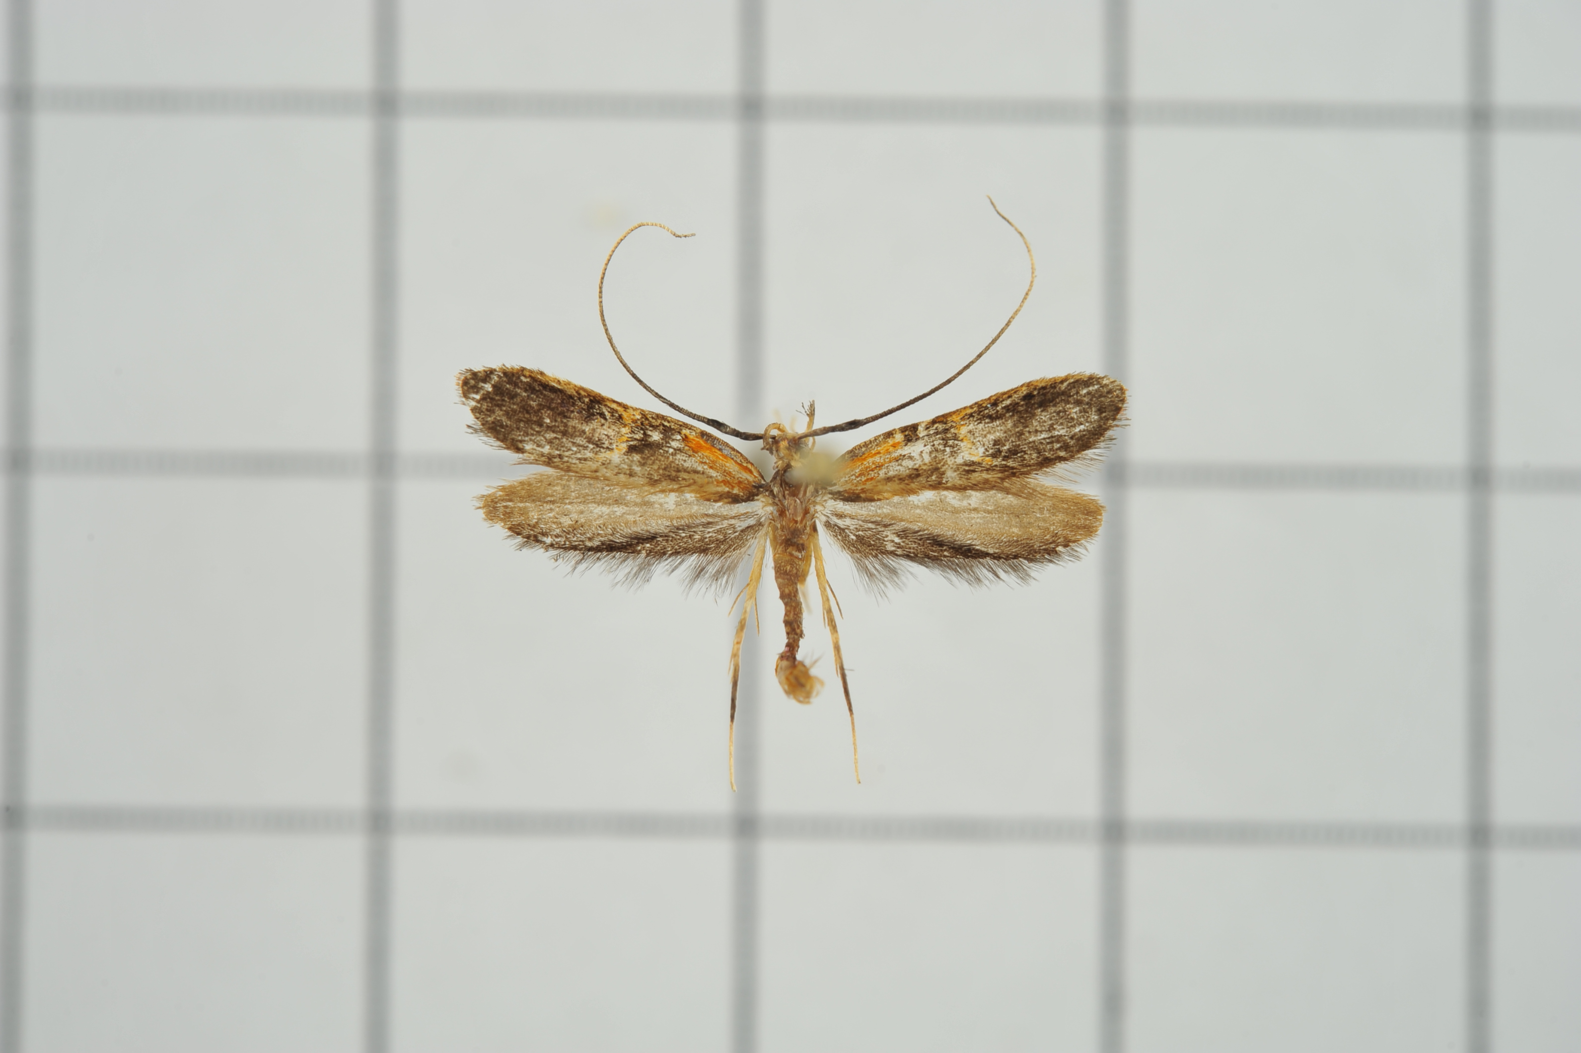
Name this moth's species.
Tisis mesozosta
